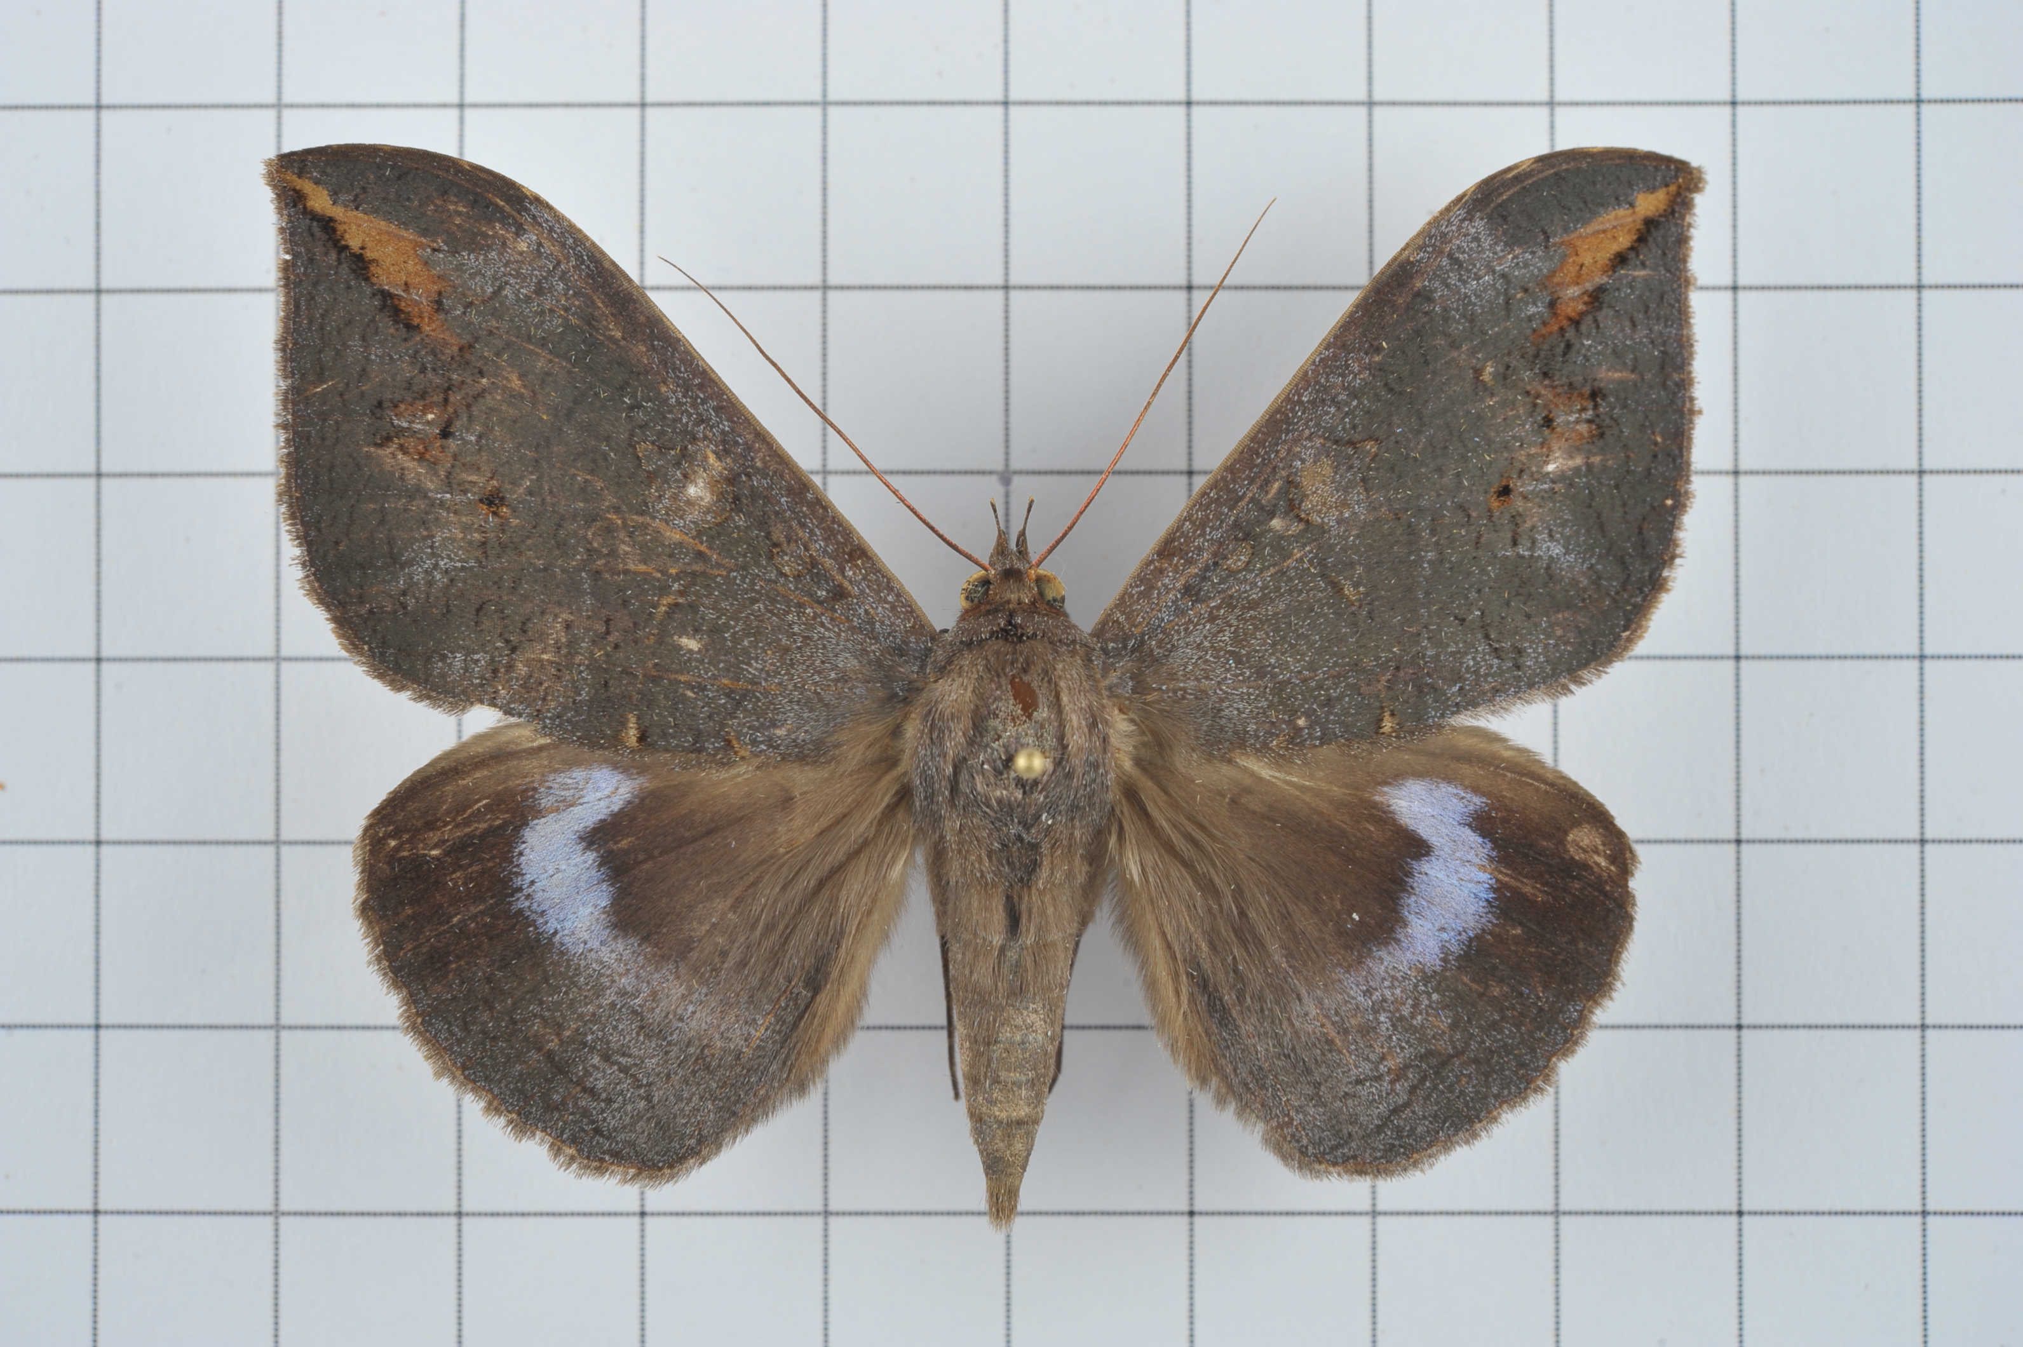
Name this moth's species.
Ischyja ferrifracta
